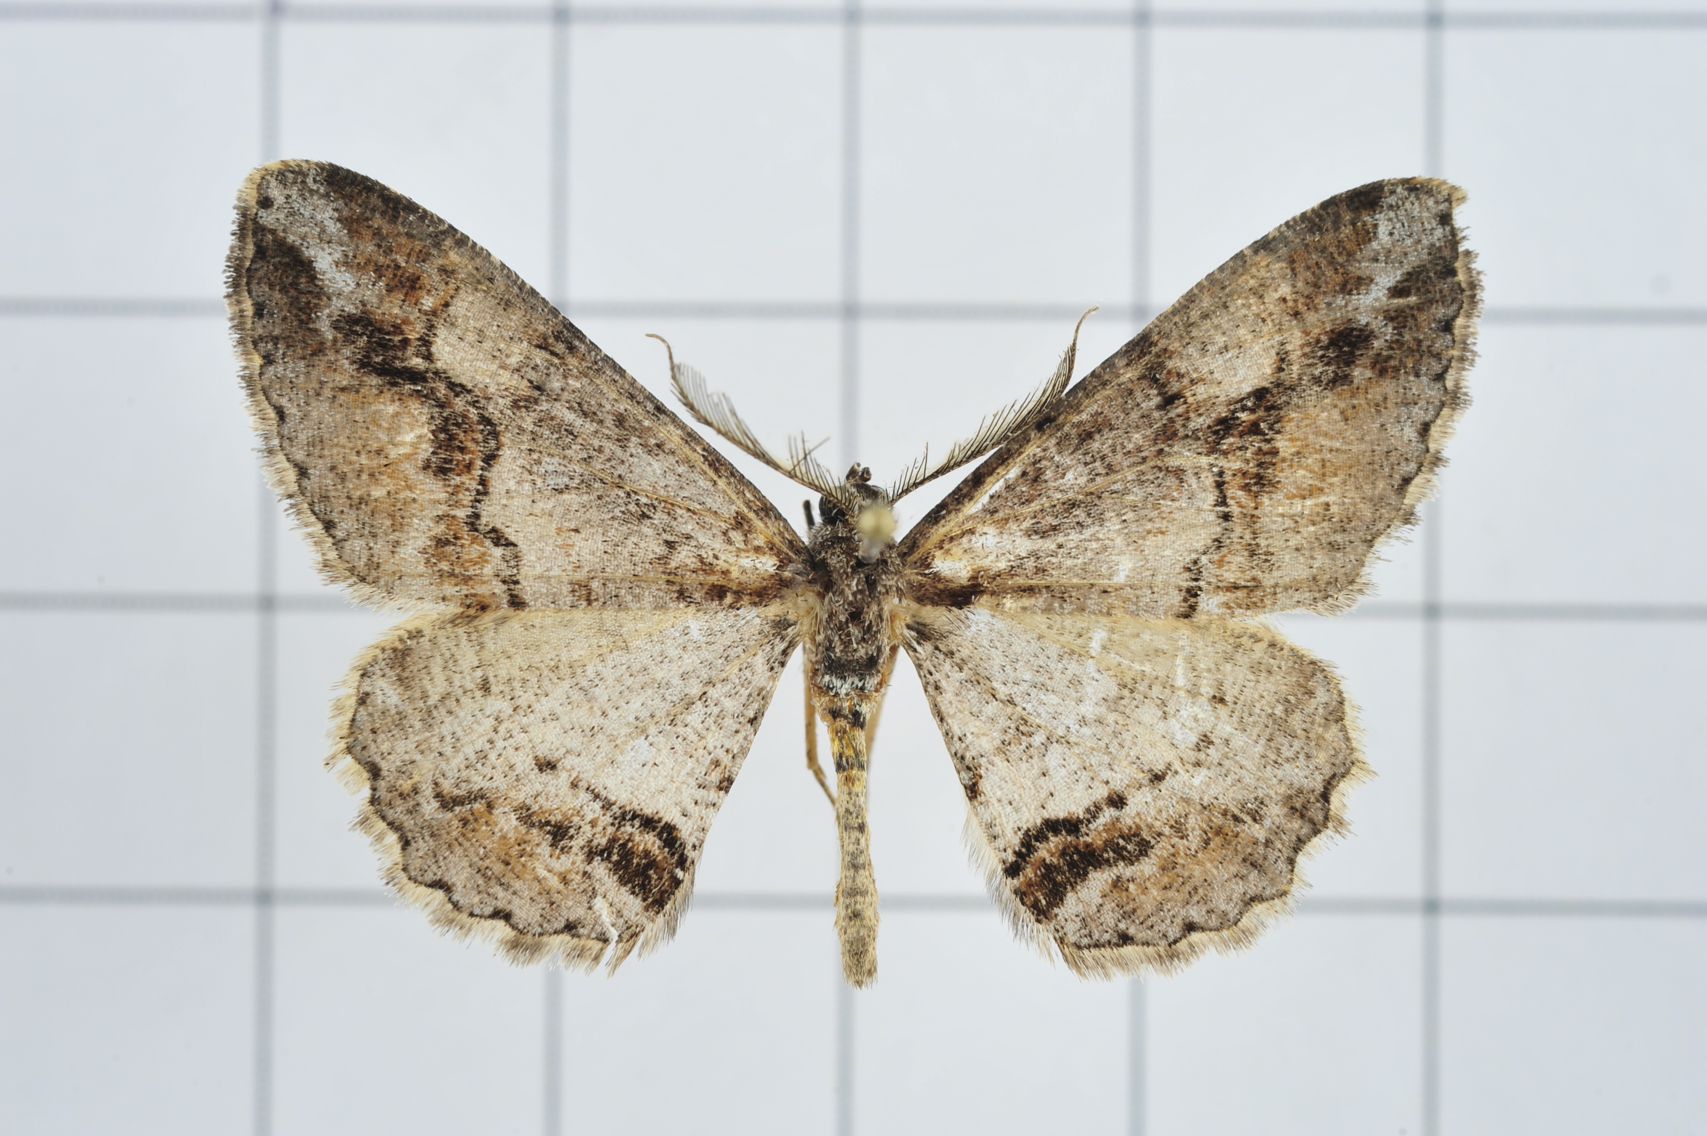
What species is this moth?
Rikiosatoa fucataria
